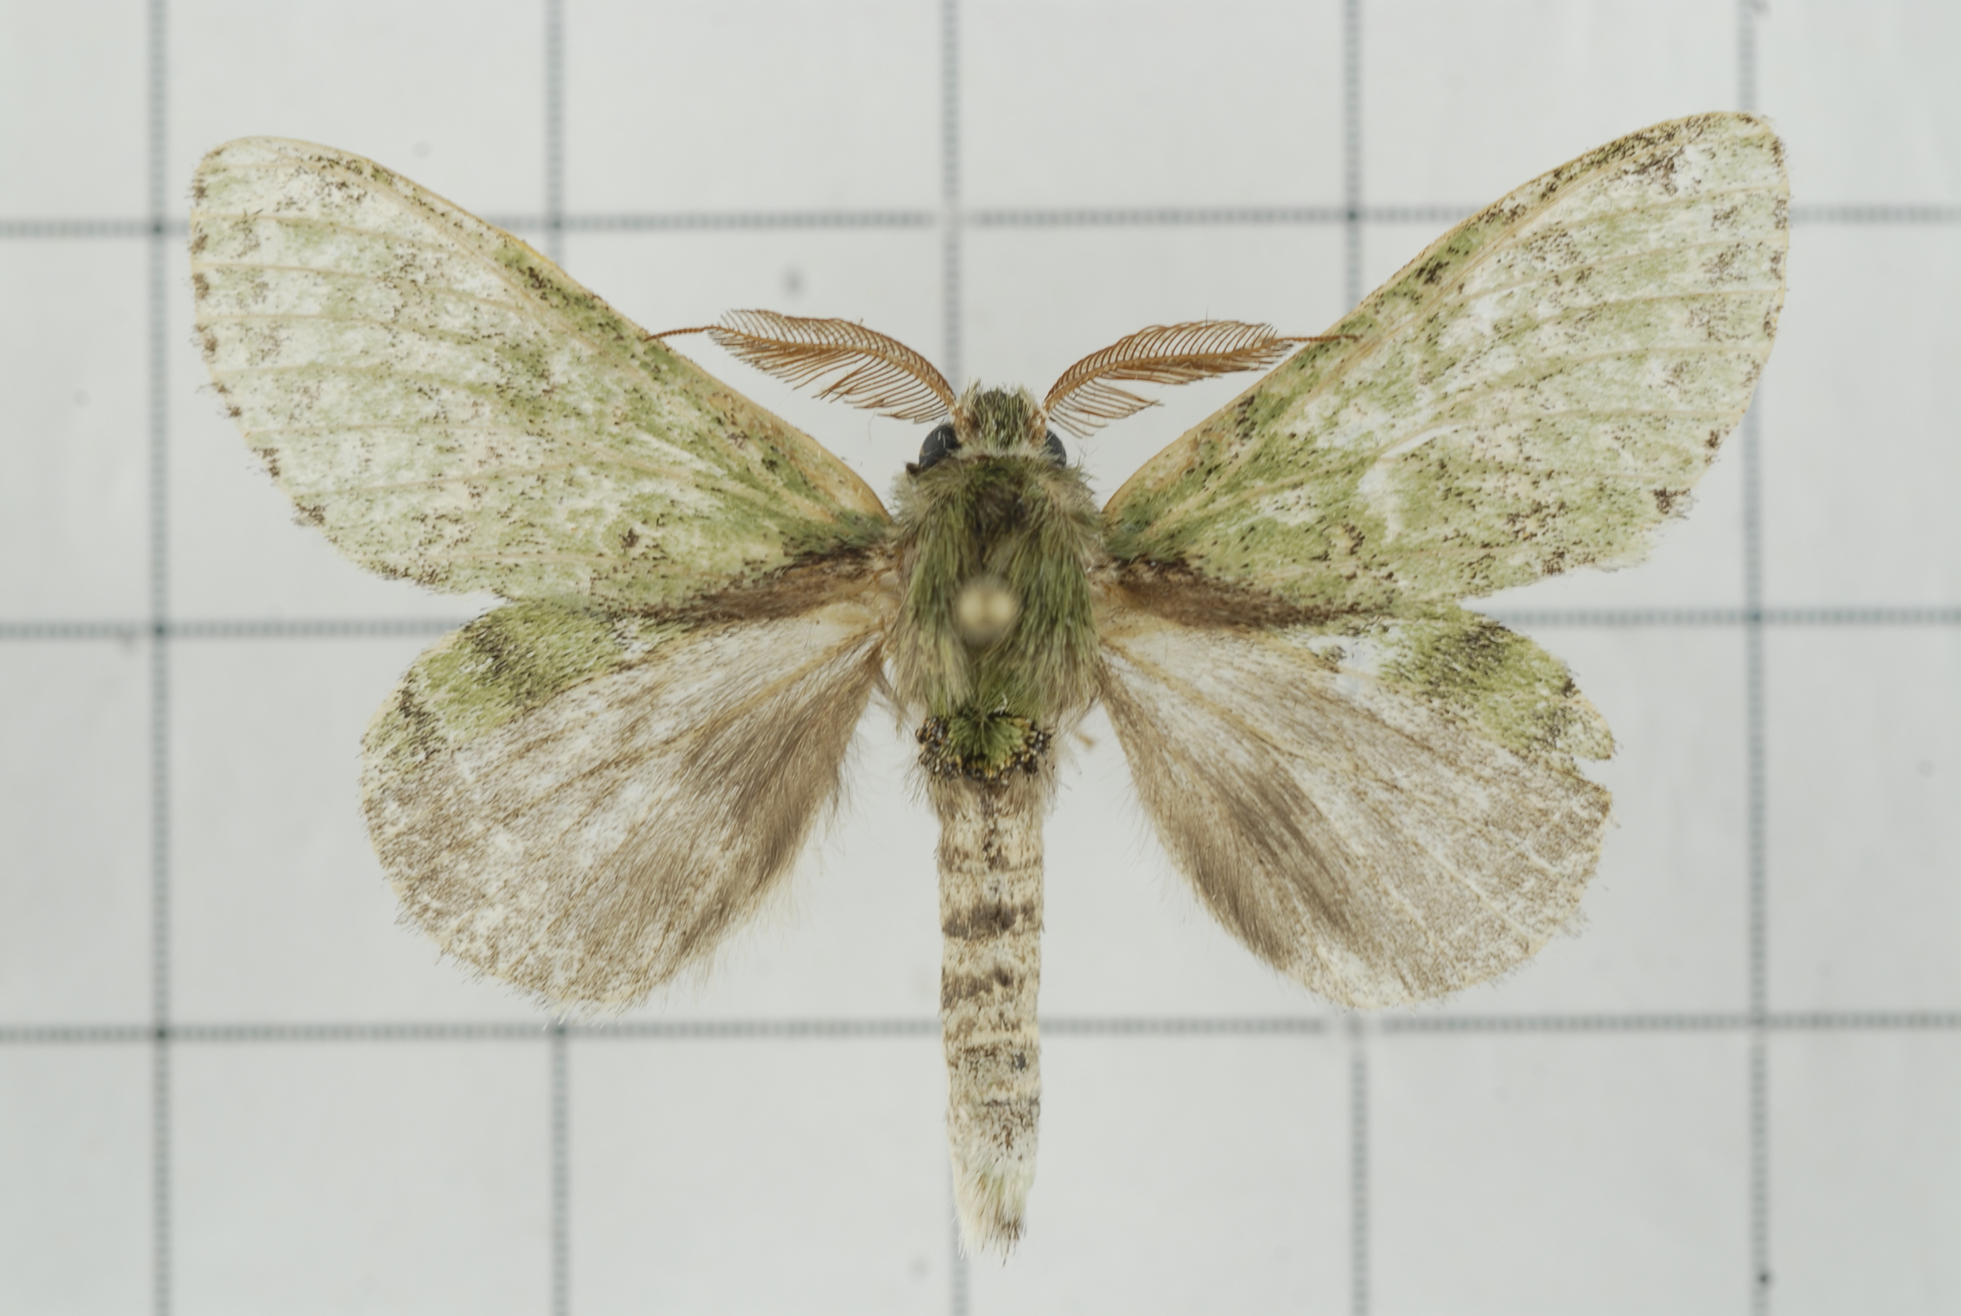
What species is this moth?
Benbowia takamukuanus
